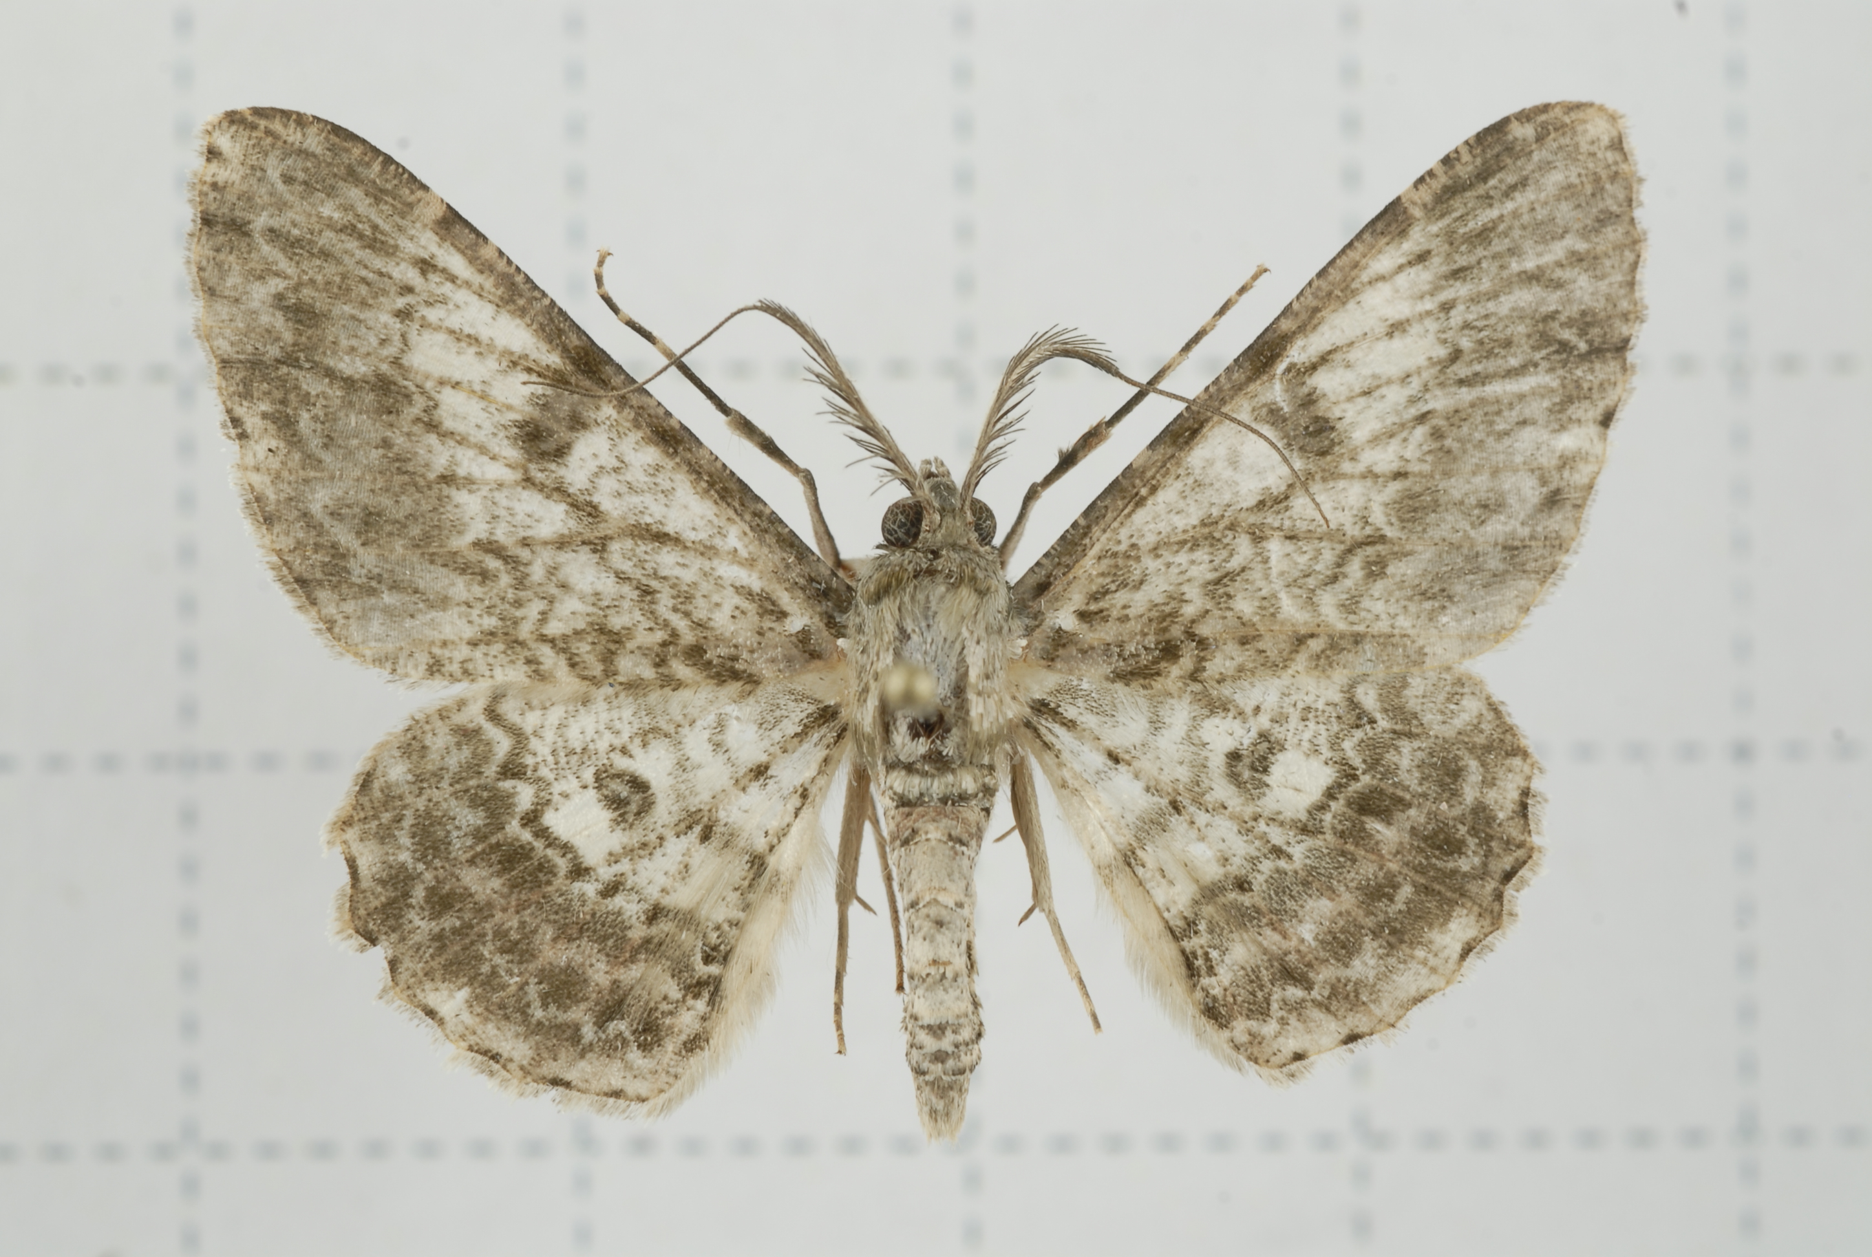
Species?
Cleora contiguata contiguata
